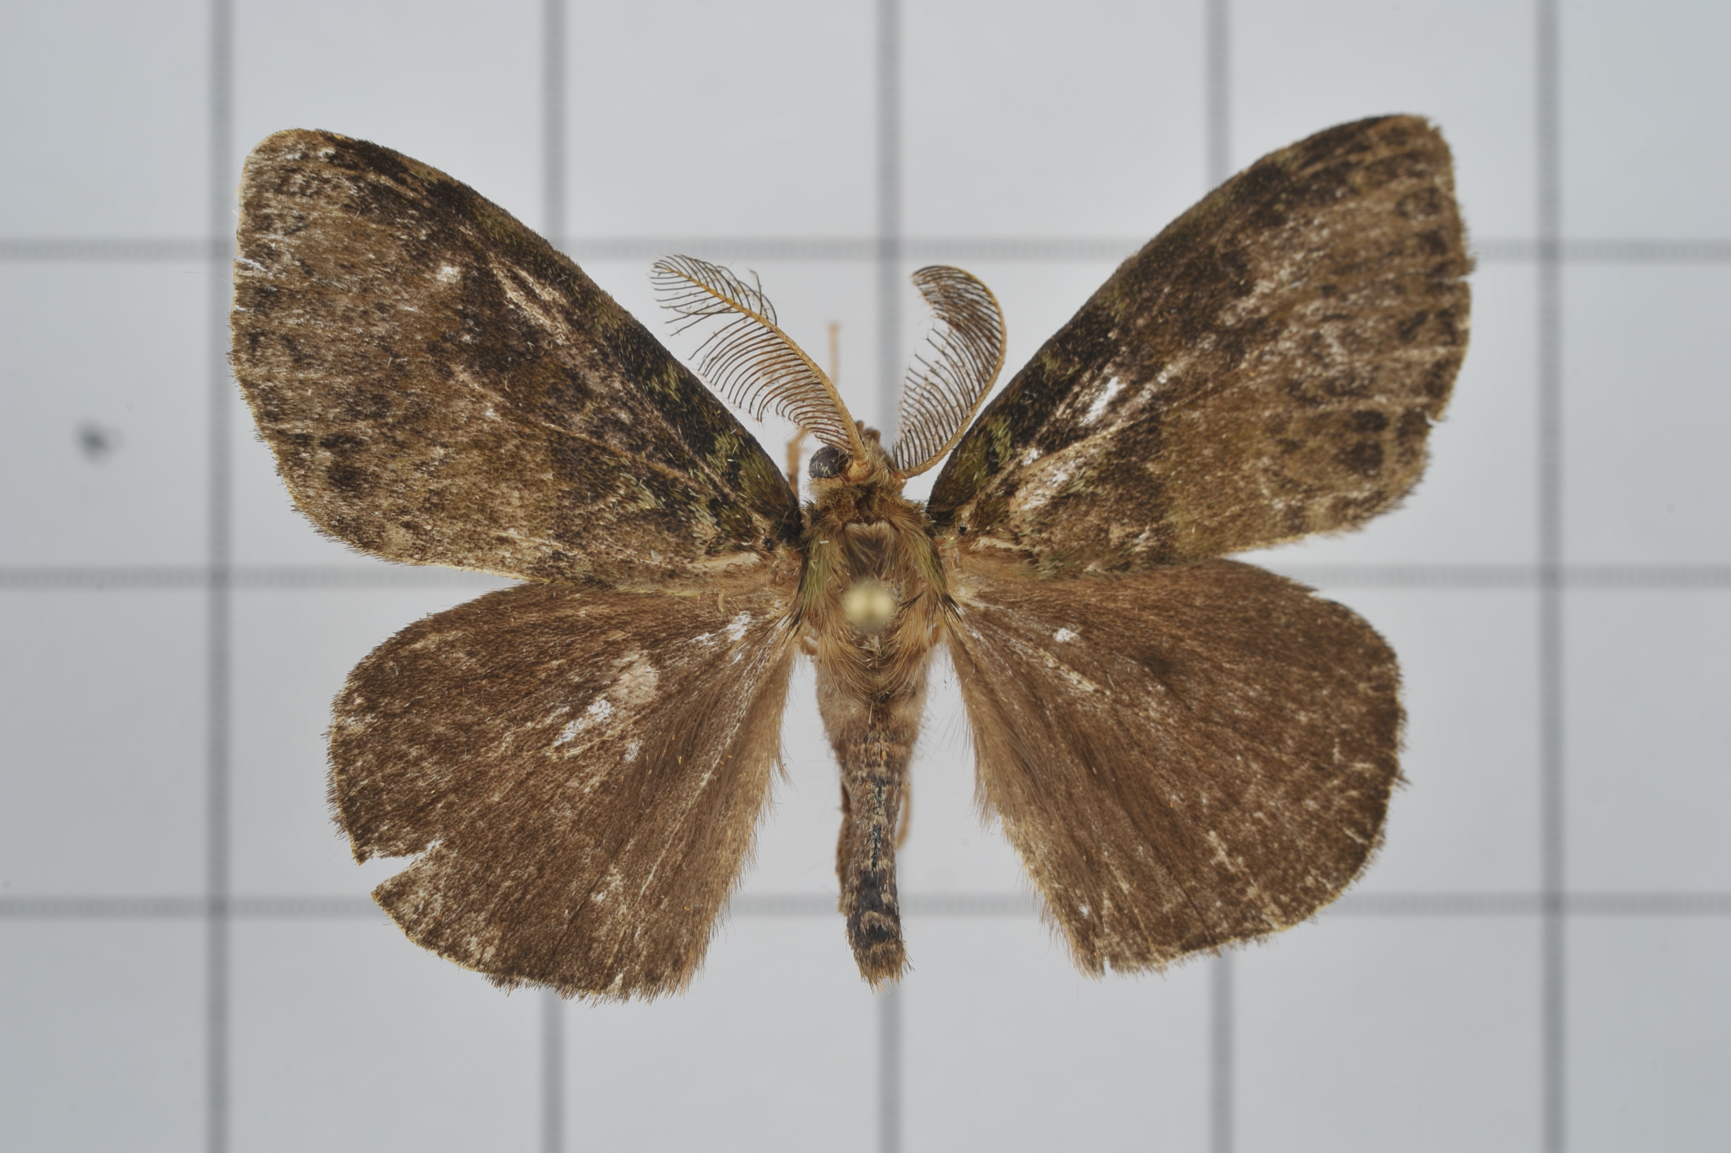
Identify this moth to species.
Ilema olivacea
